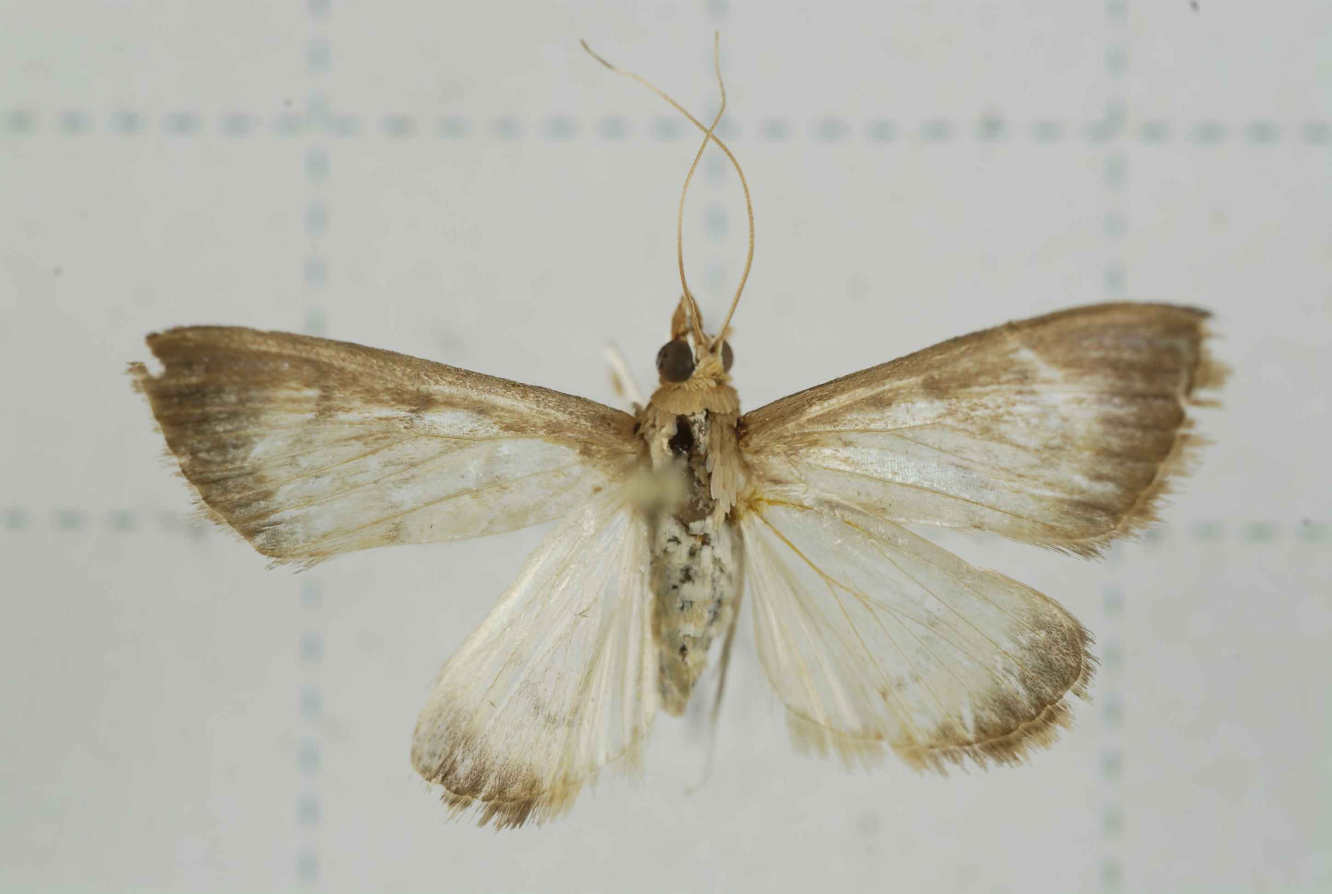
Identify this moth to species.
Crypsiptya coclesalis
